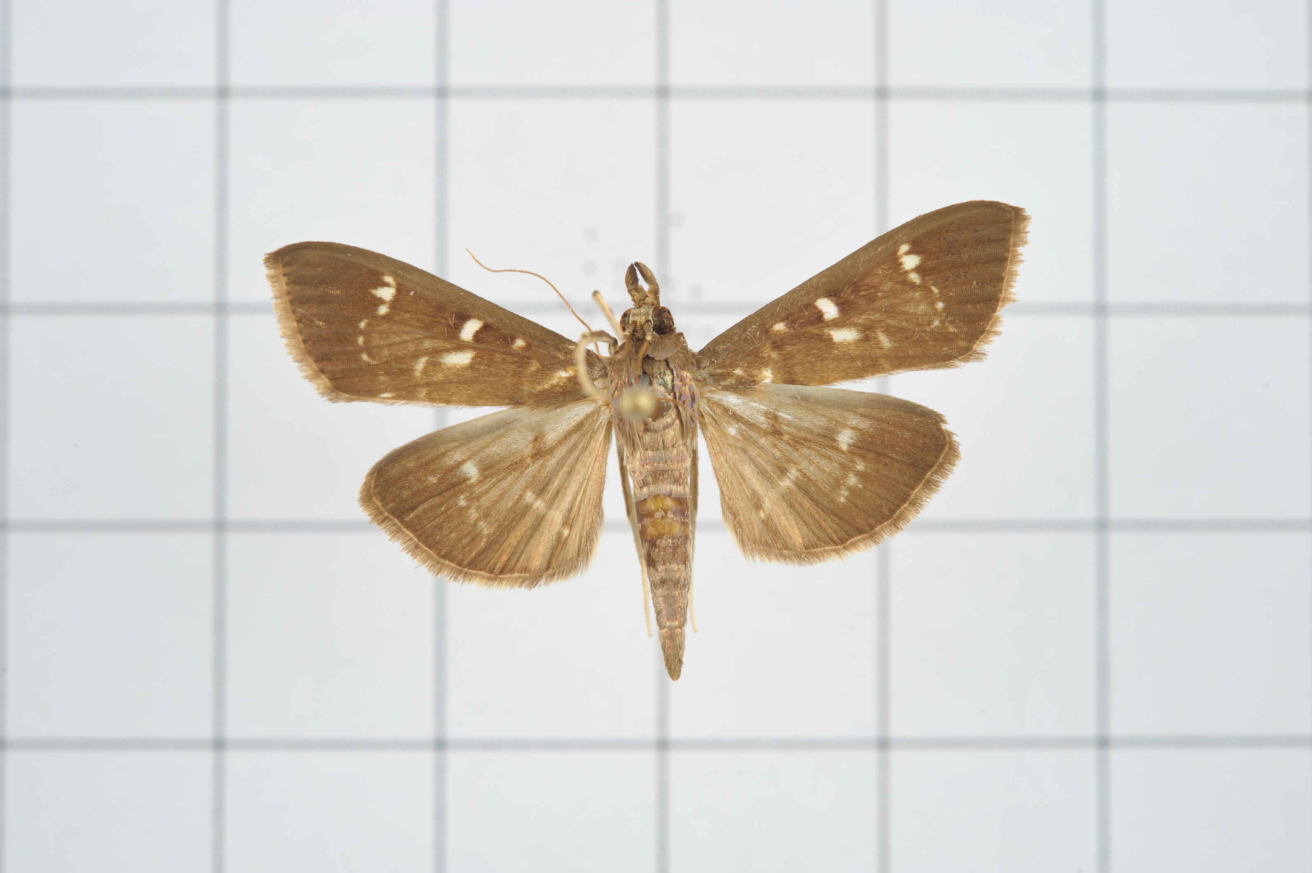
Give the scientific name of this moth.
Prorodes mimica
